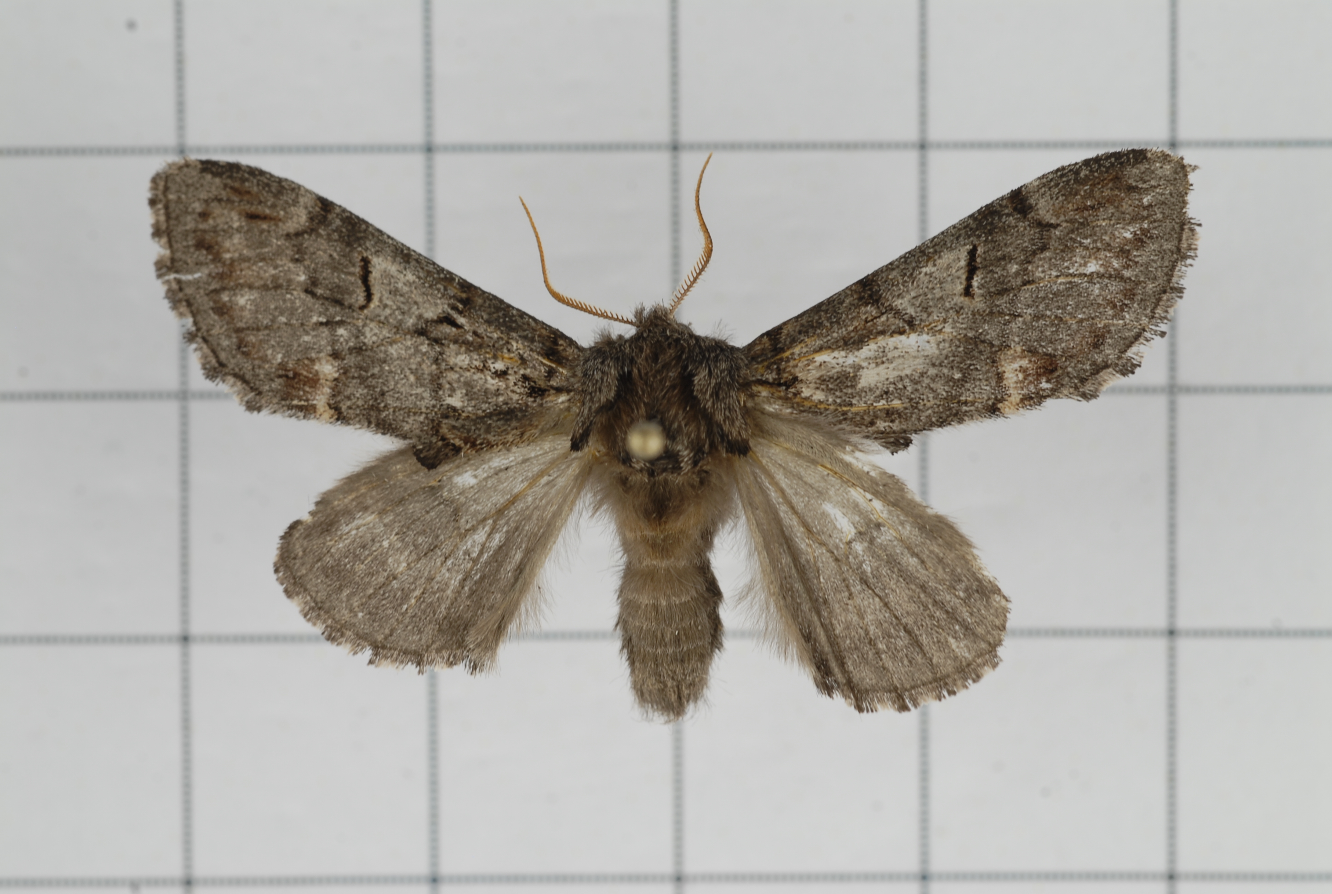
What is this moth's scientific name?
Notodonta griseotincta
